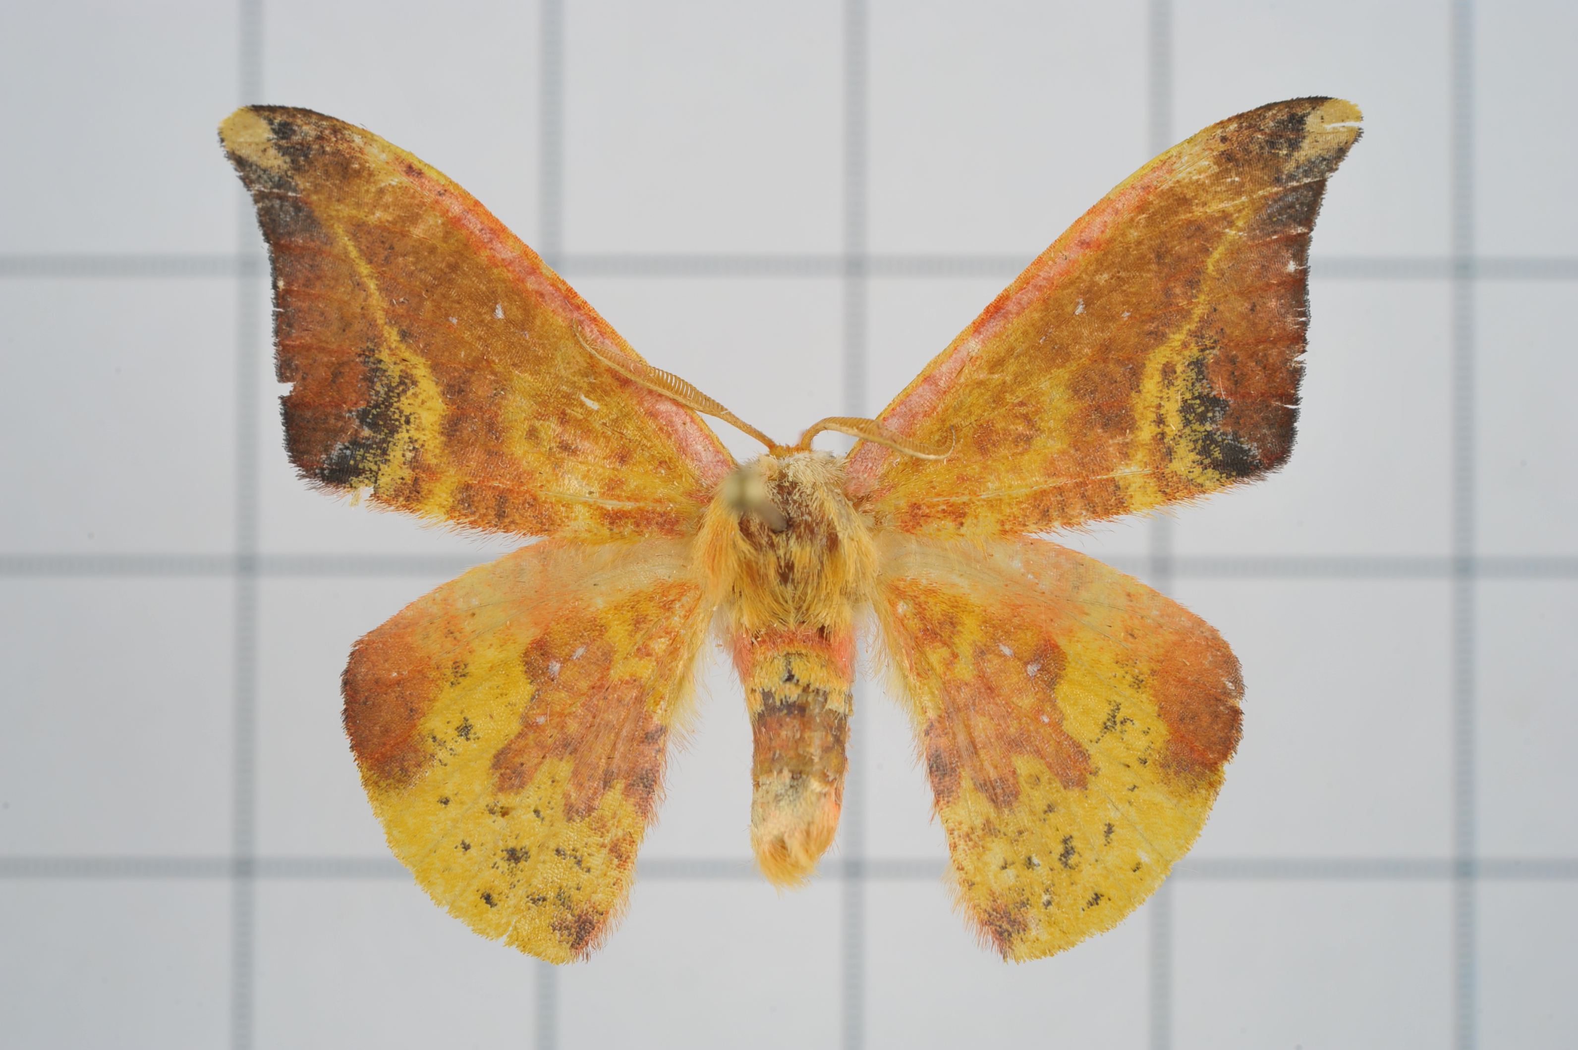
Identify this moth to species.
Oreta fuscopurpurea
